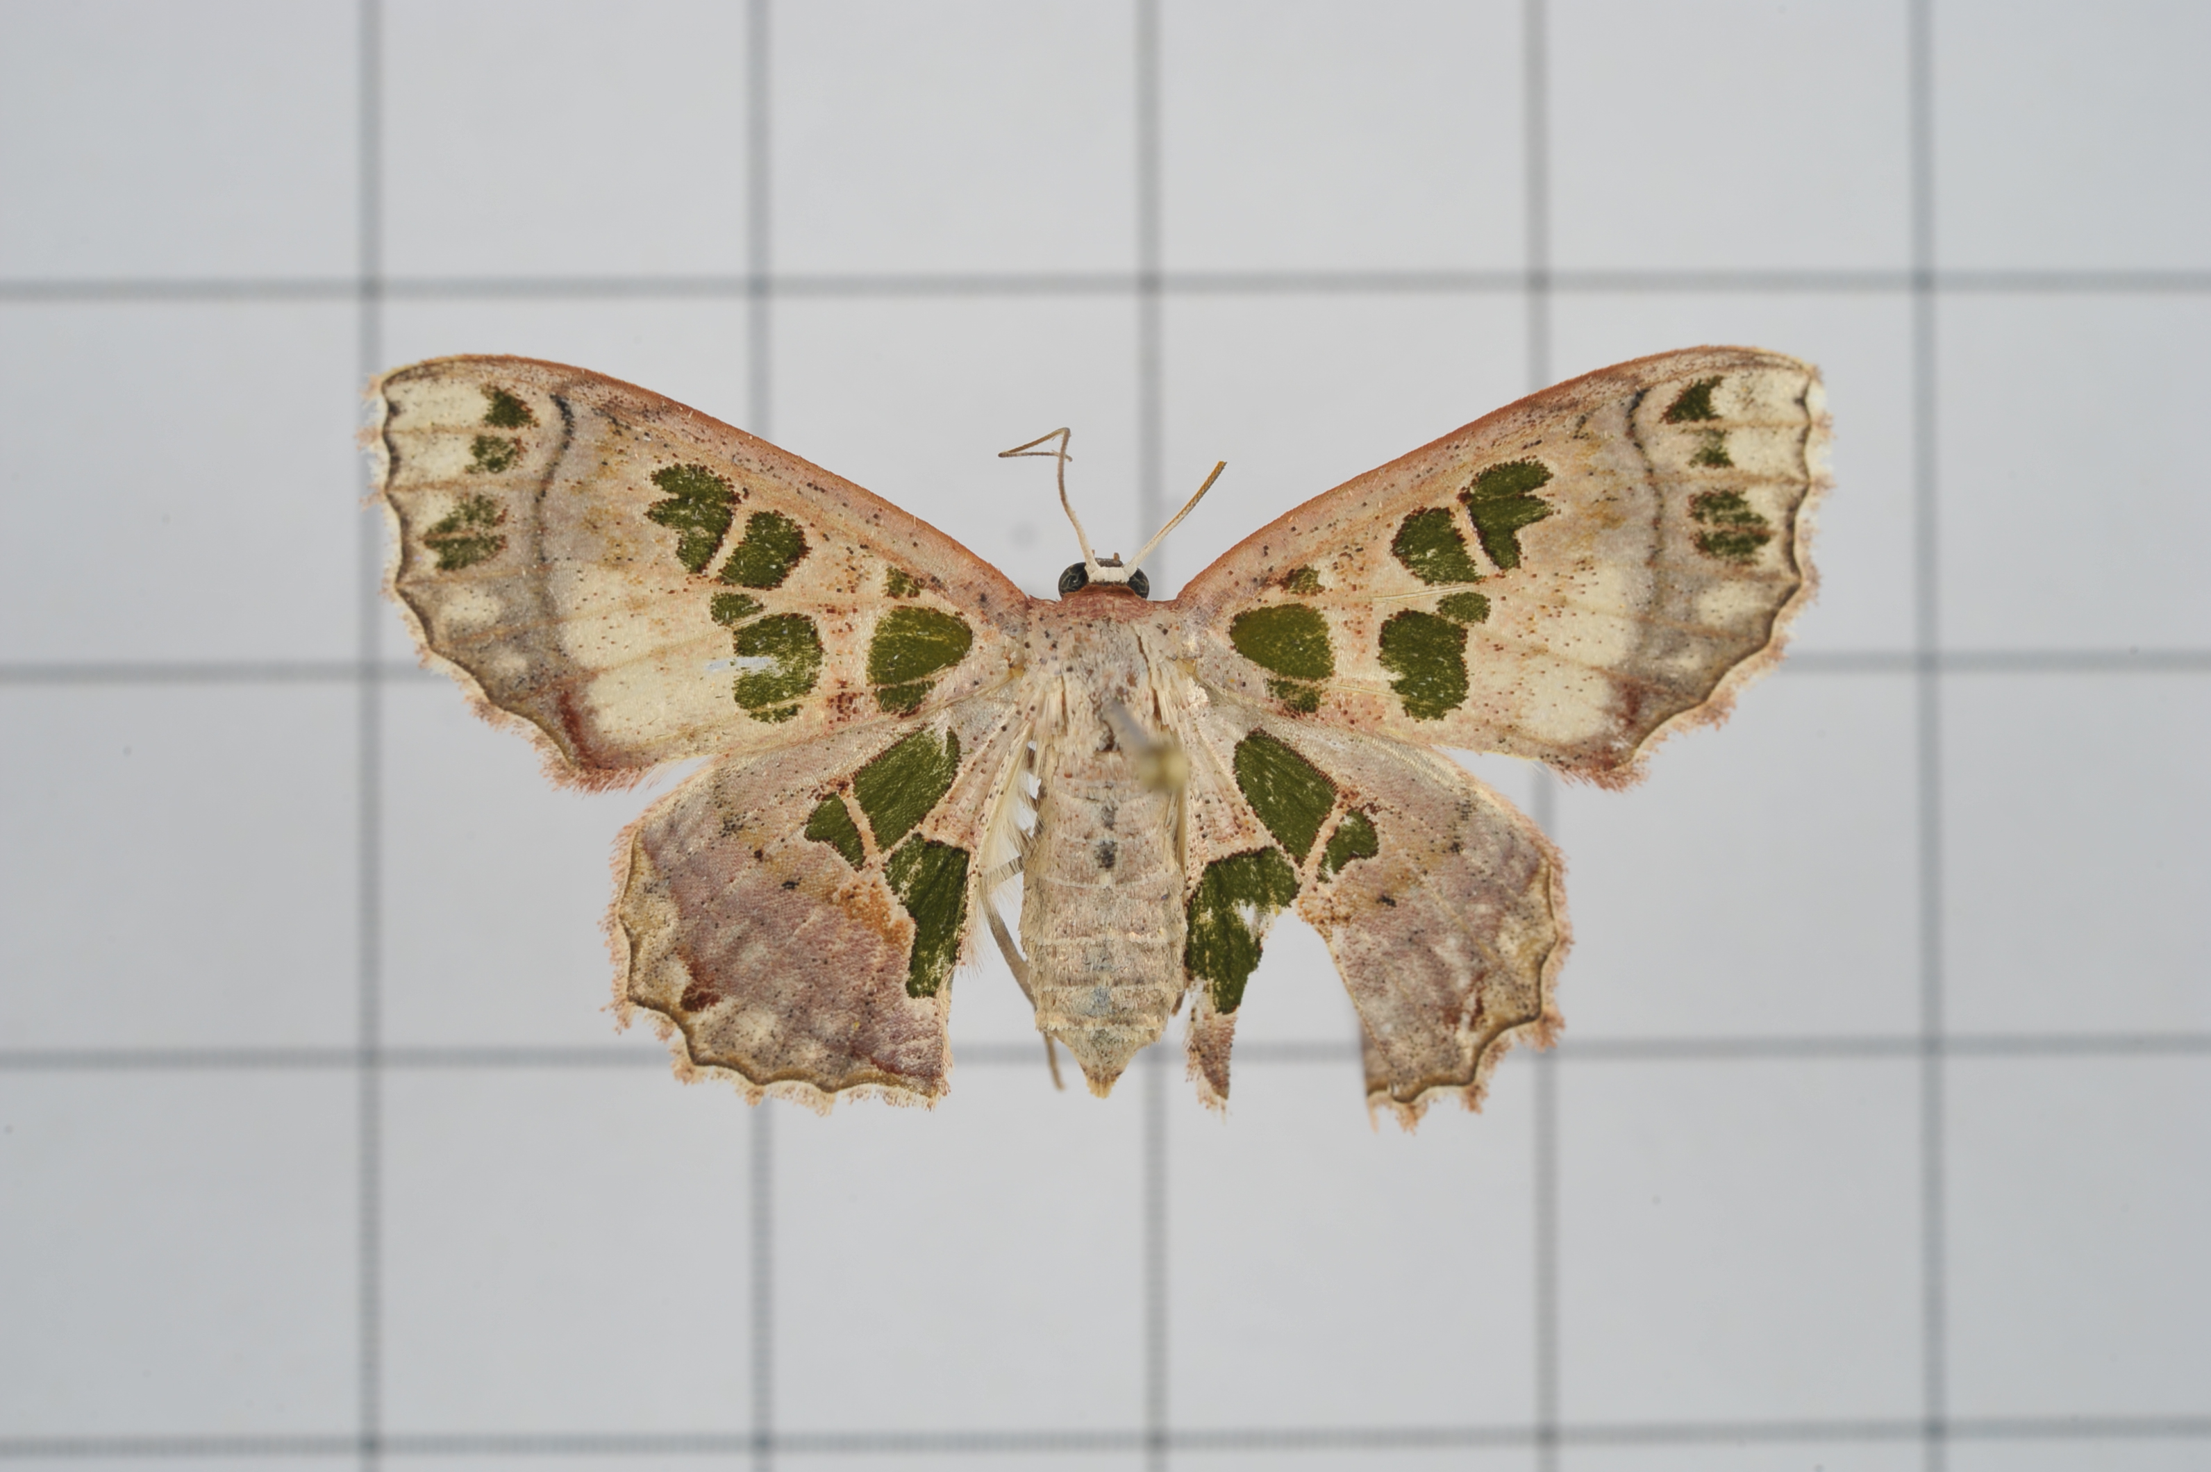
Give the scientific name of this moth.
Antitrygodes divisaria perturbata
